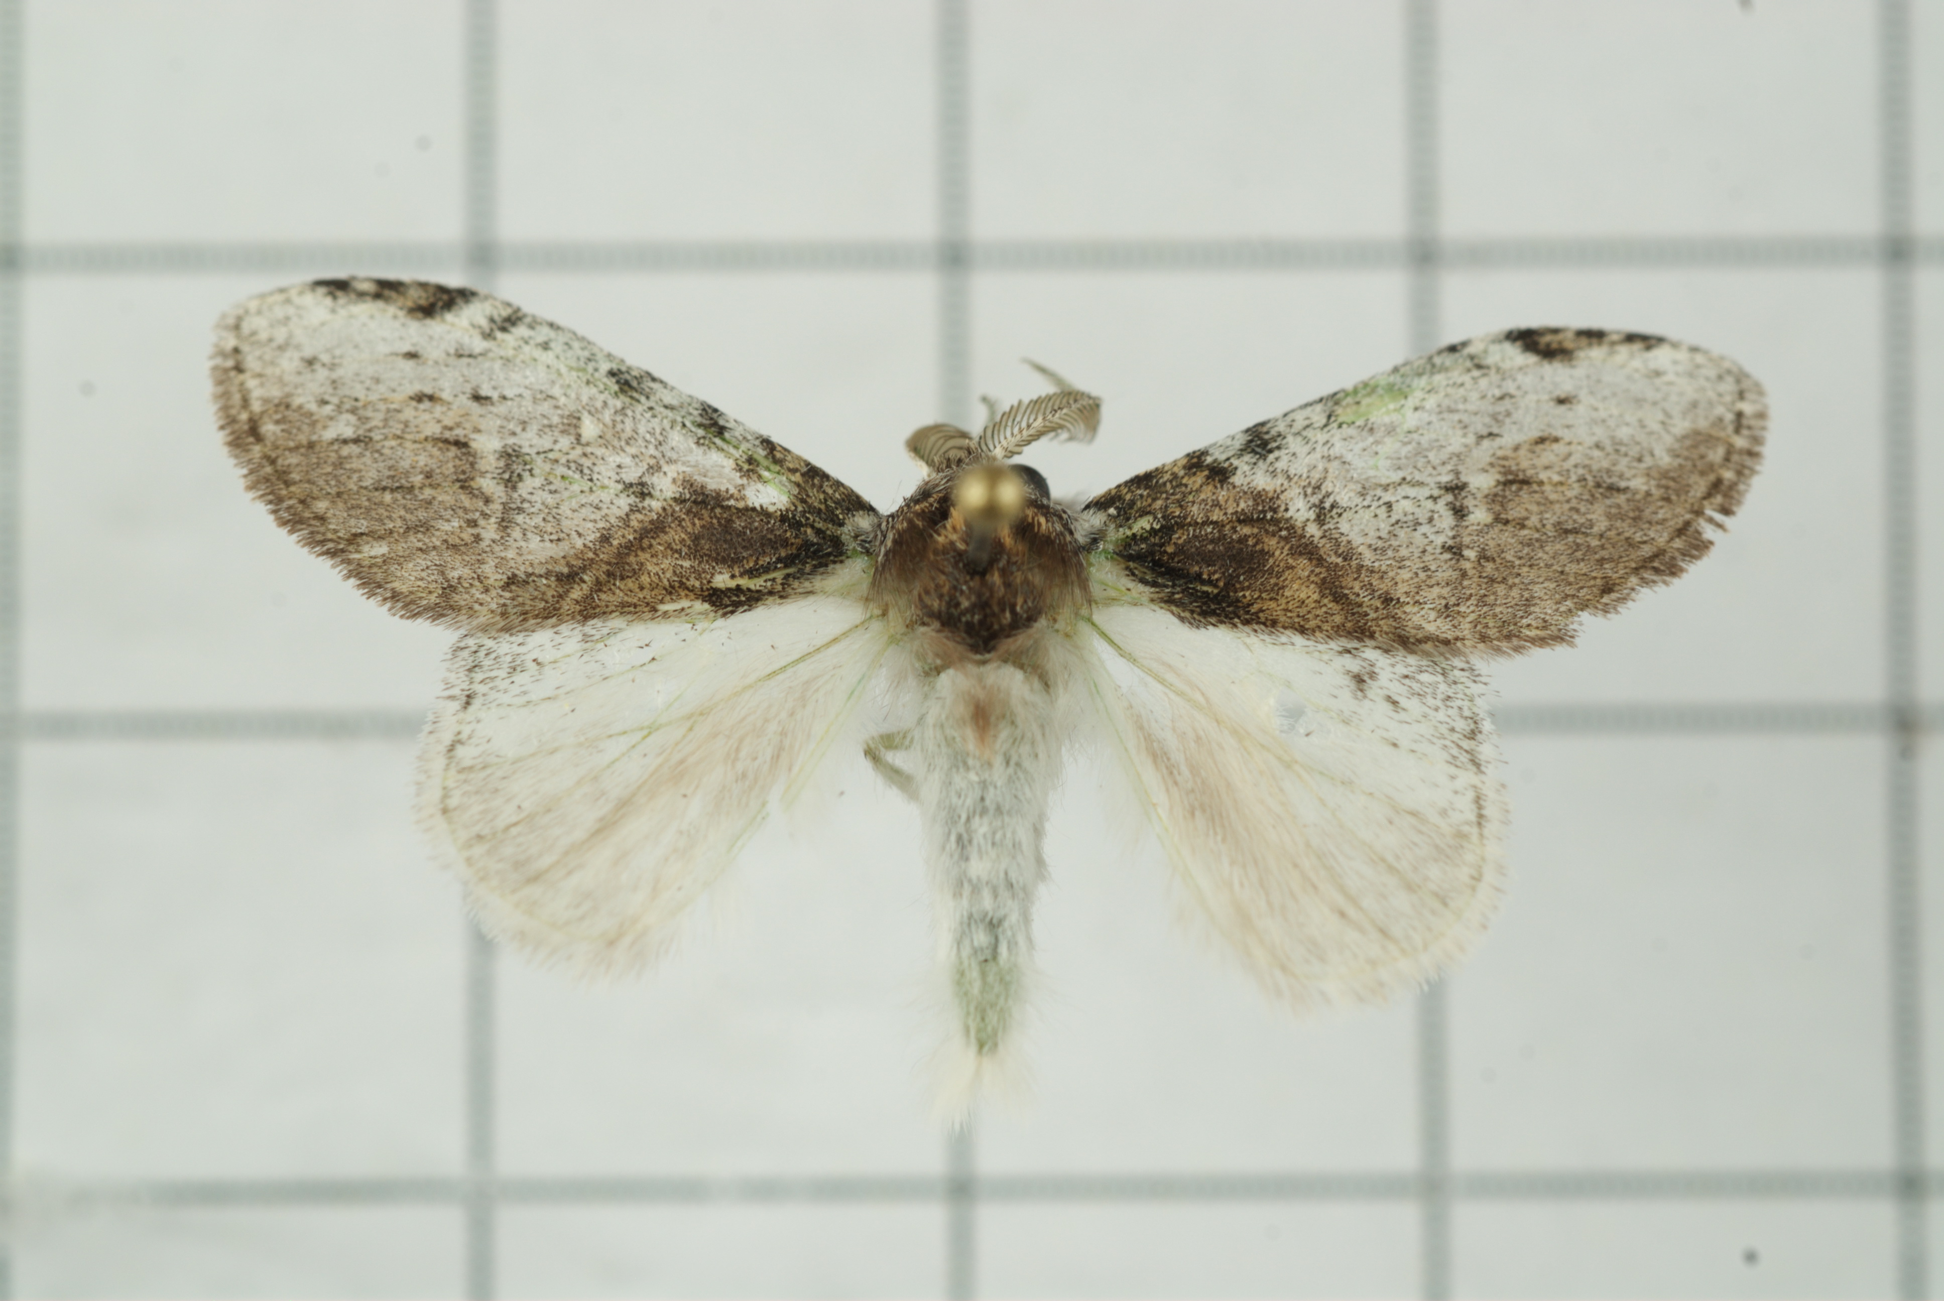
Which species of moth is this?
Liparopsis postalbida
